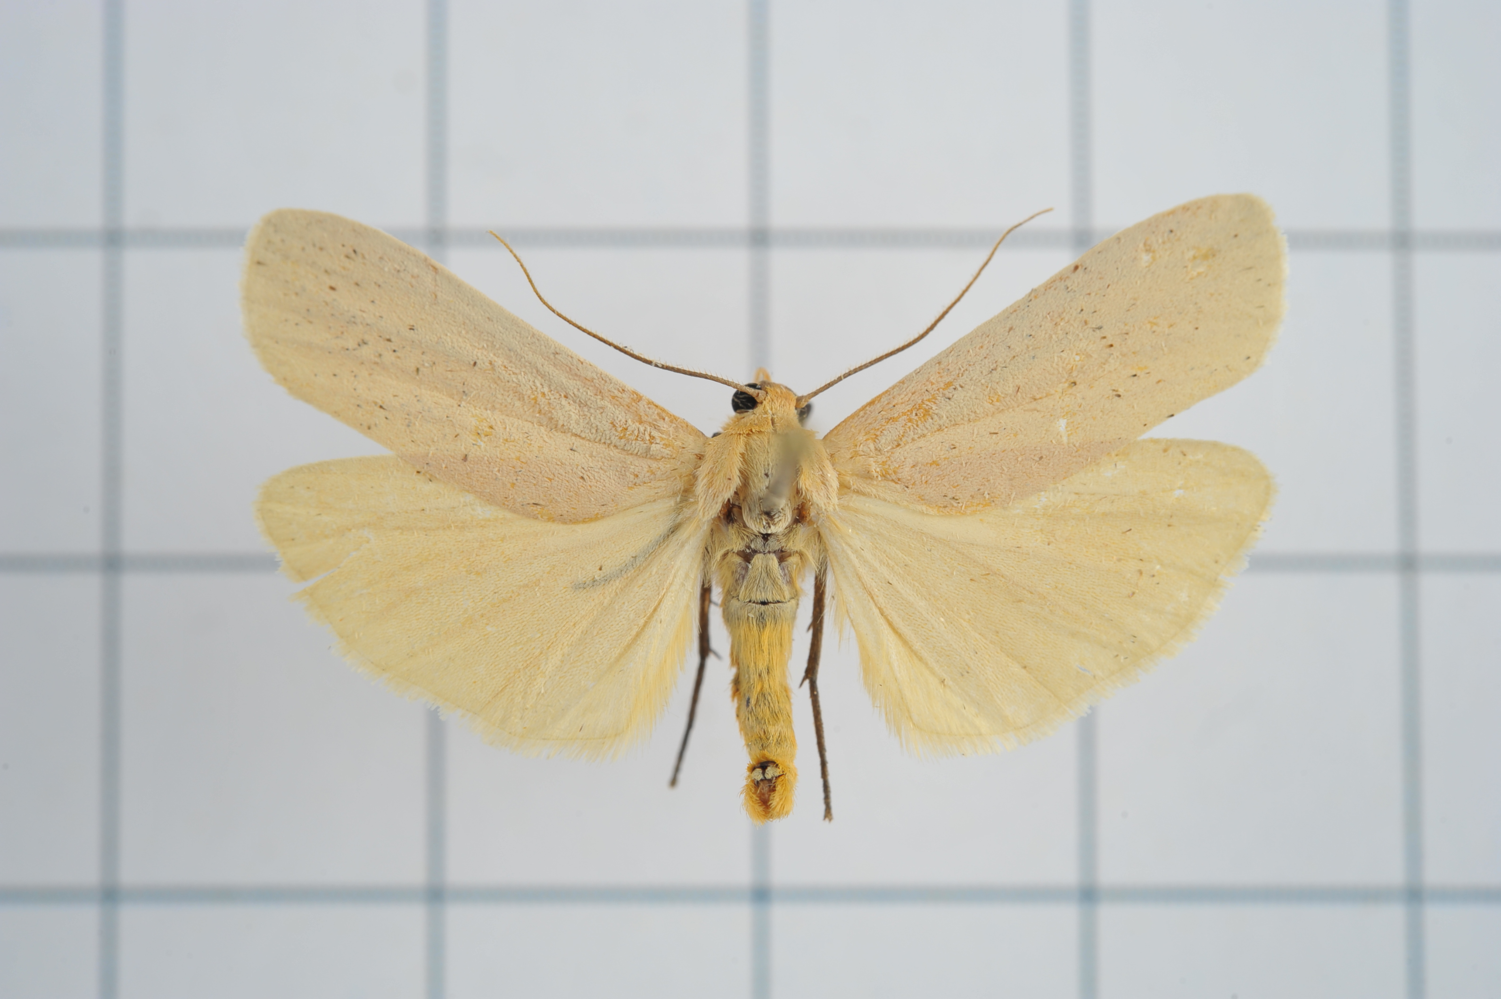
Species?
Eilema ranrunensis
